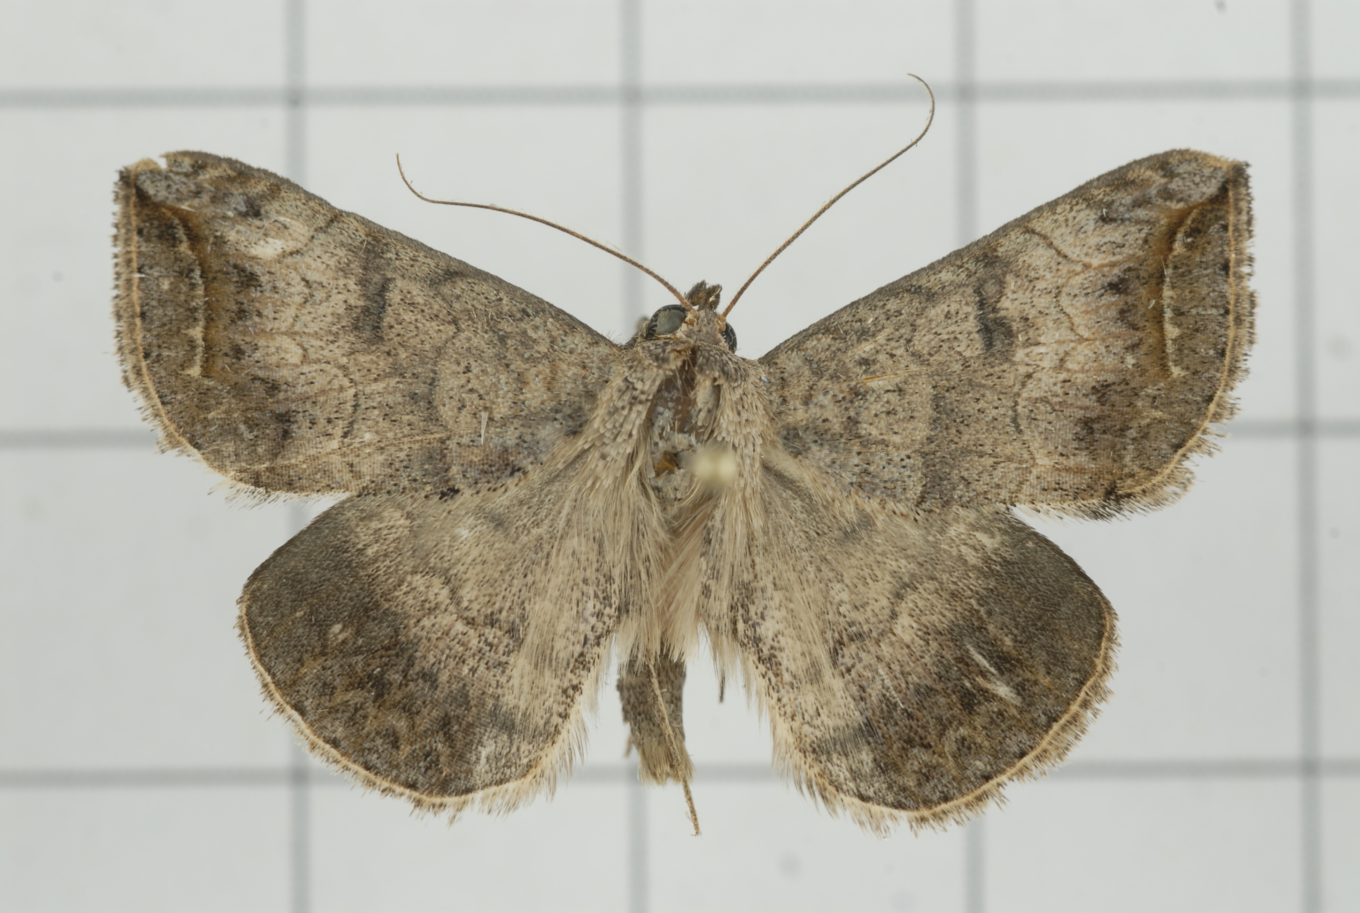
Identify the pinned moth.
Blasticorhinus rivulosa
